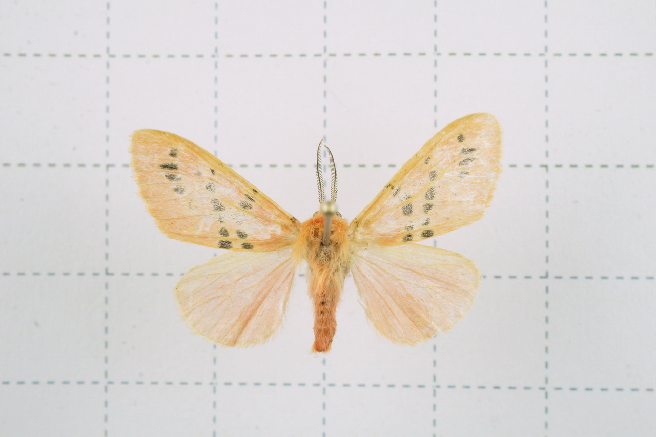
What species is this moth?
Lemyra alikangensis
